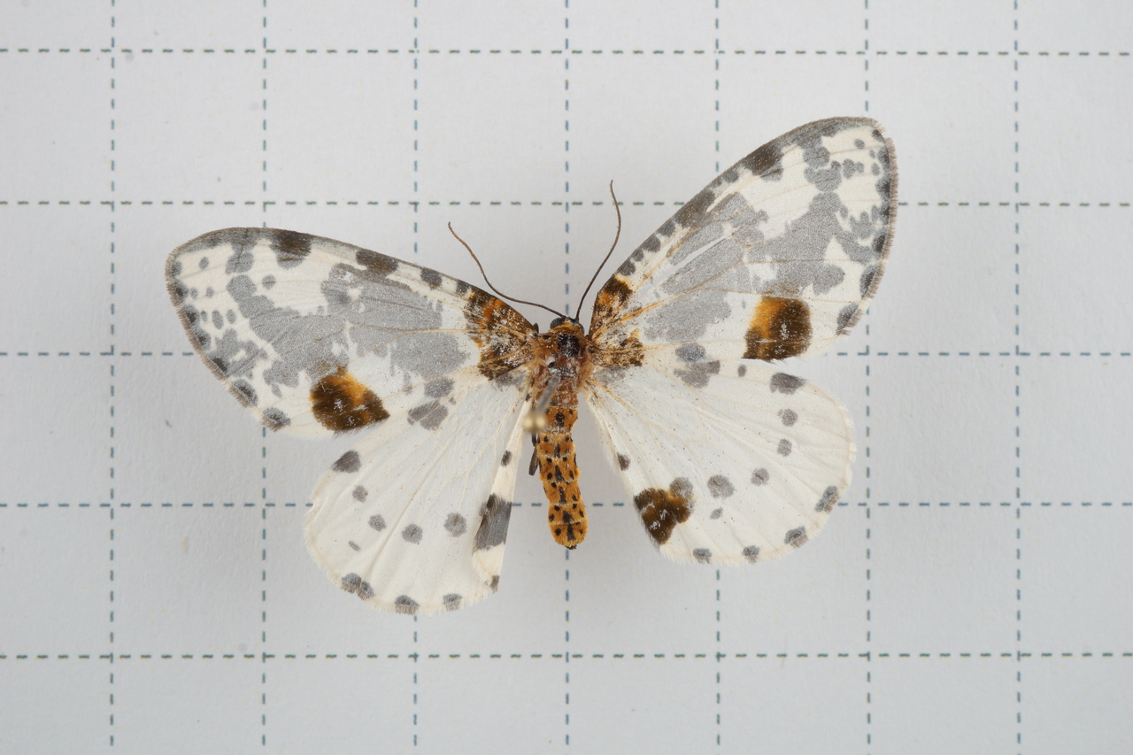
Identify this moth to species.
Abraxas adilluminata
